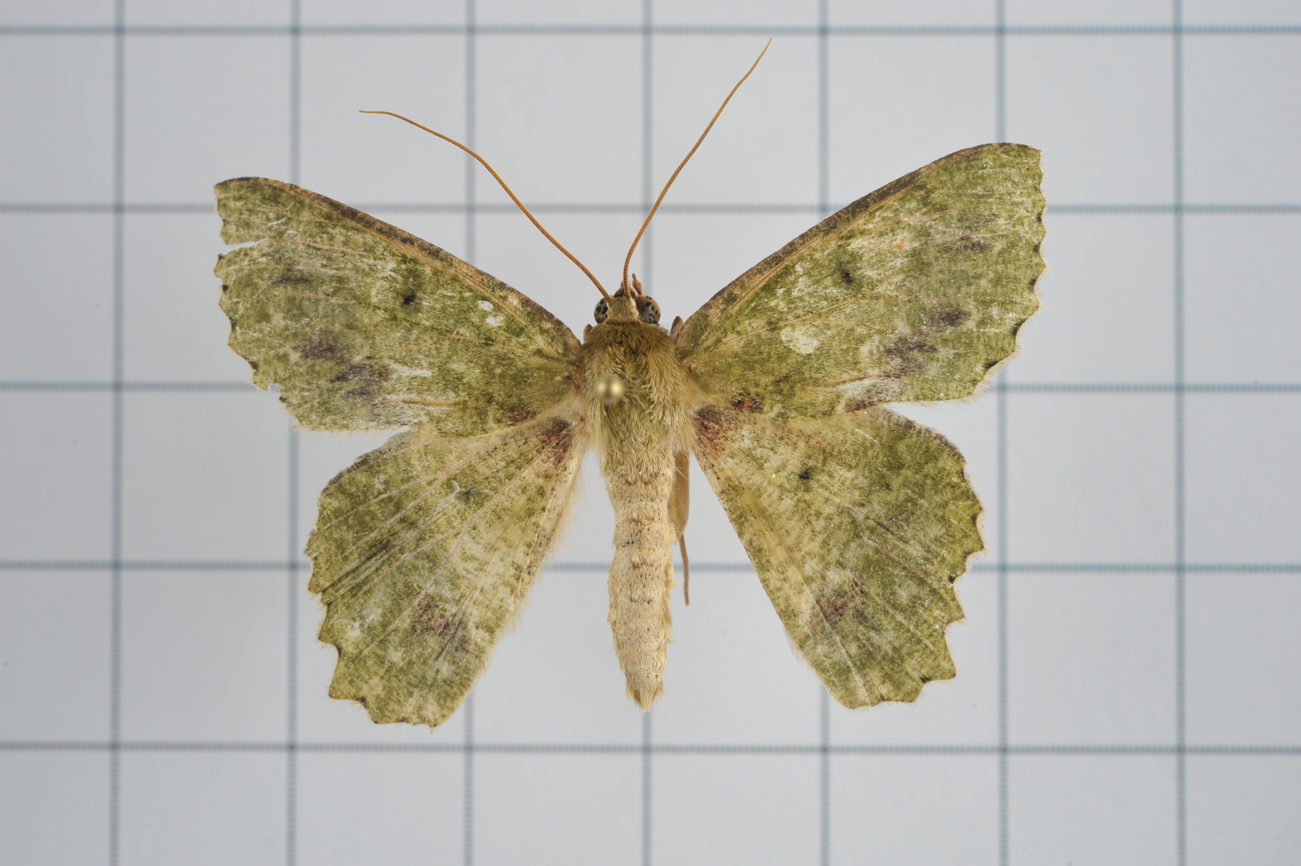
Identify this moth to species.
Herochroma baibarana
